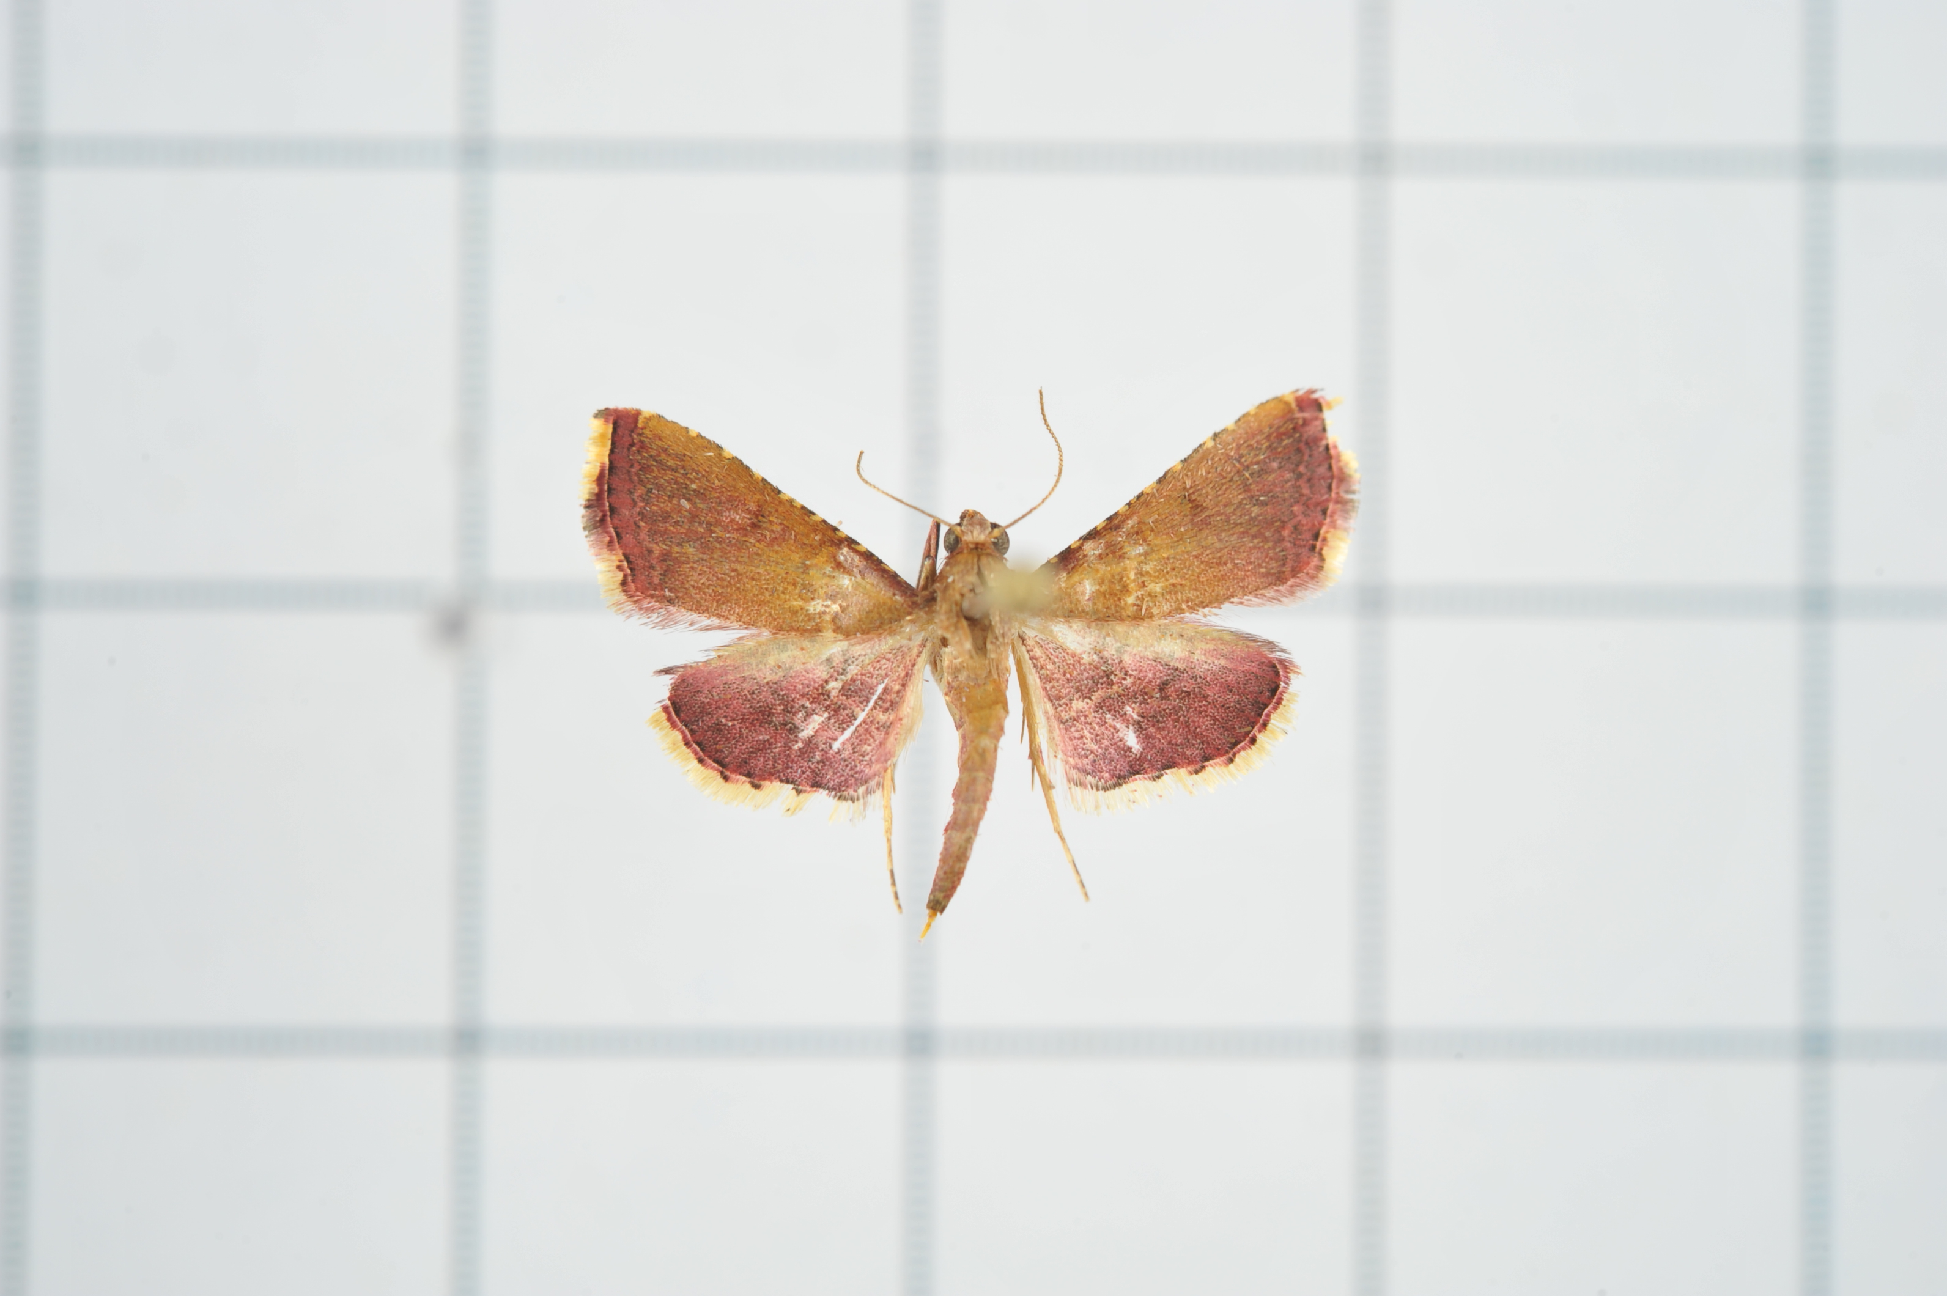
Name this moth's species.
Endotricha olivacealis
